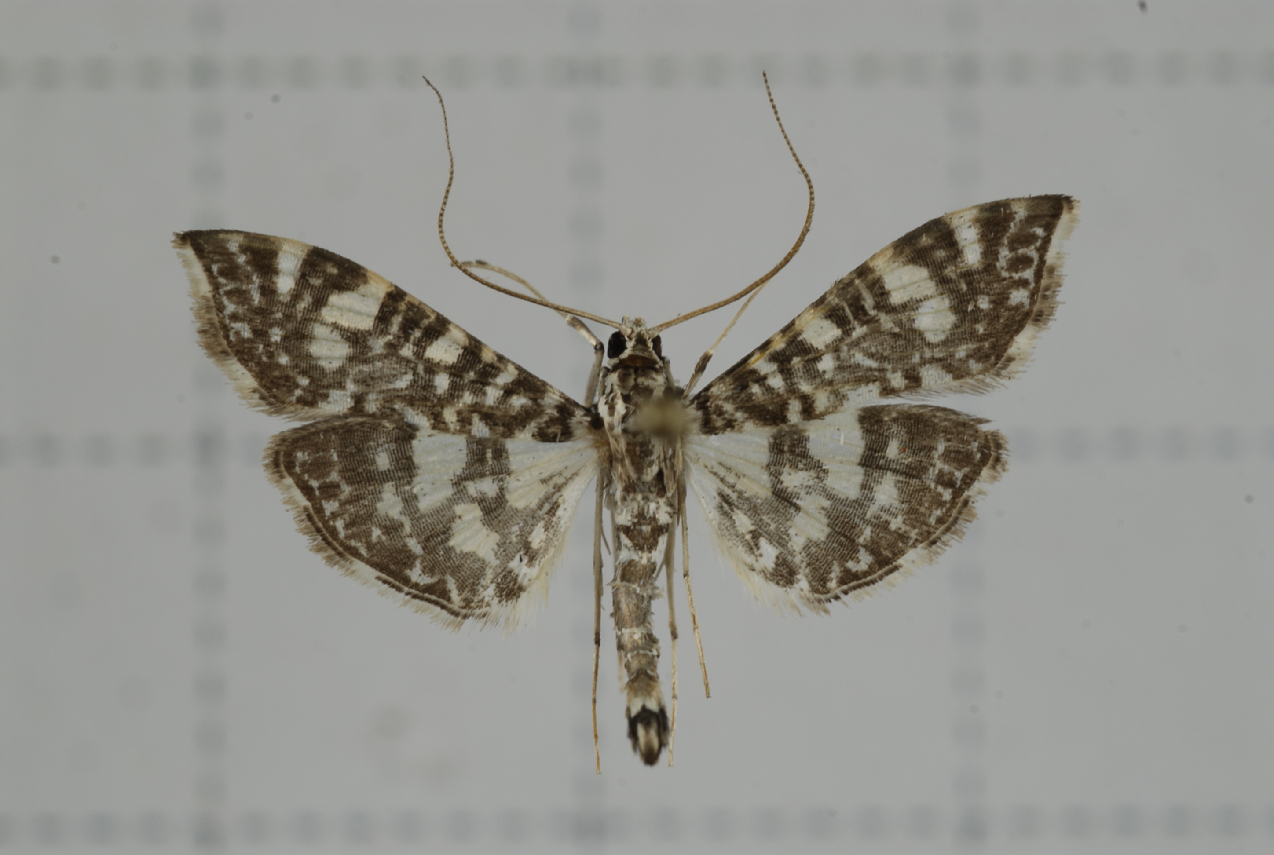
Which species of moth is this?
Chabulina onychinalis
